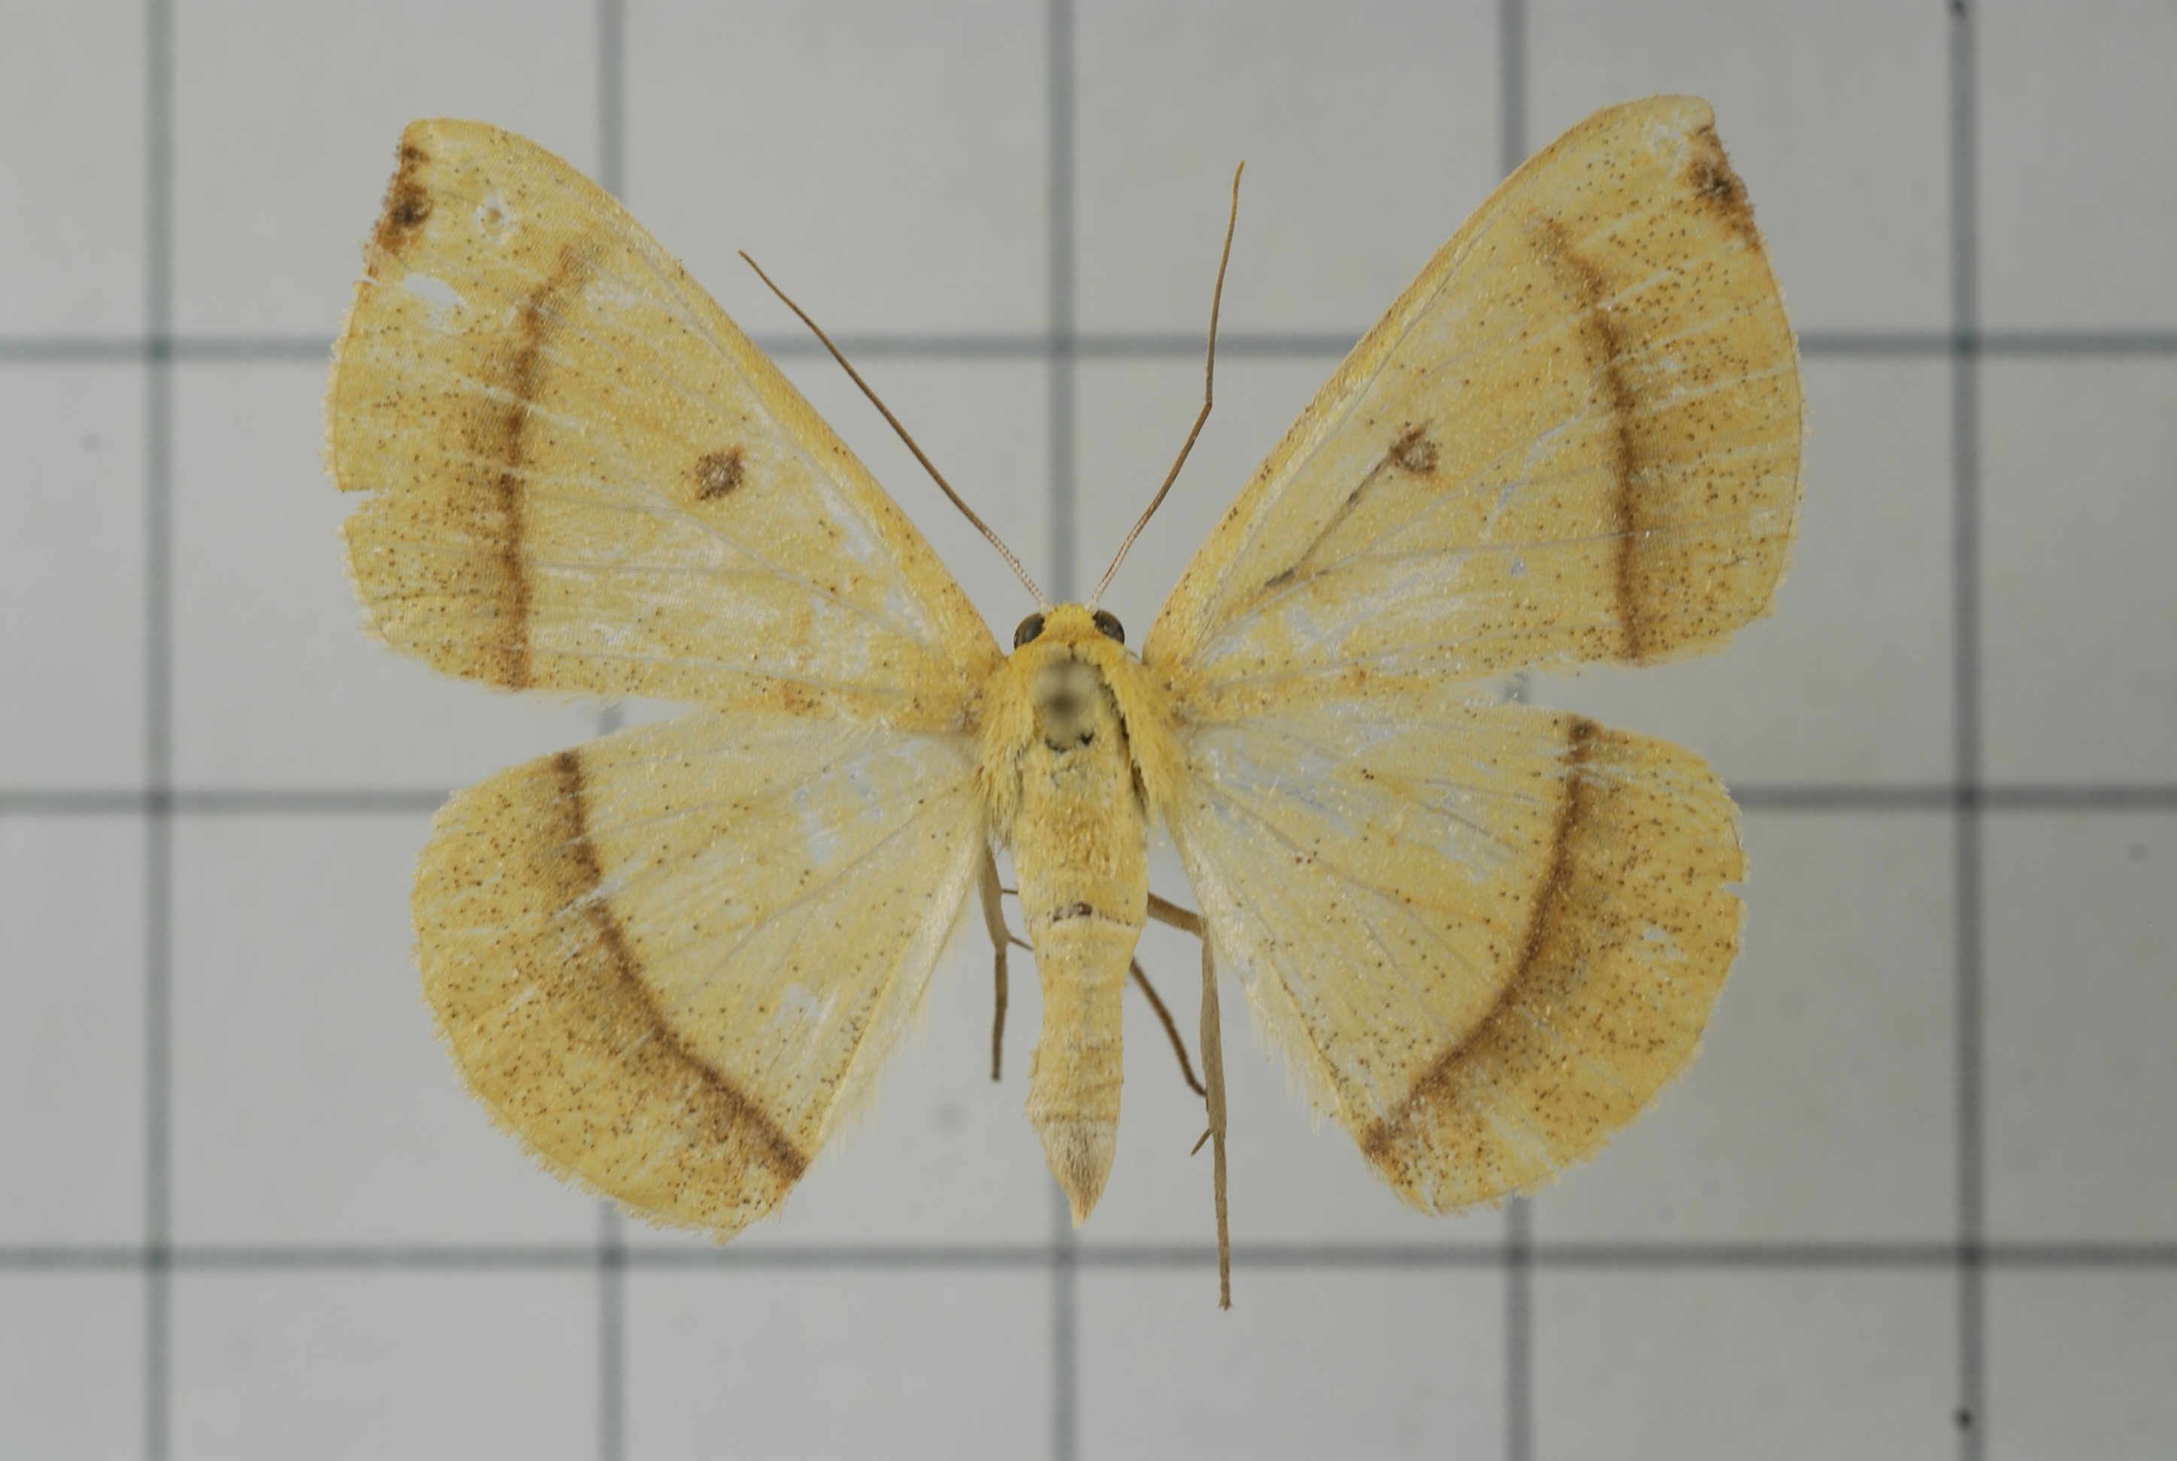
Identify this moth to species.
Eilicrinia flava
